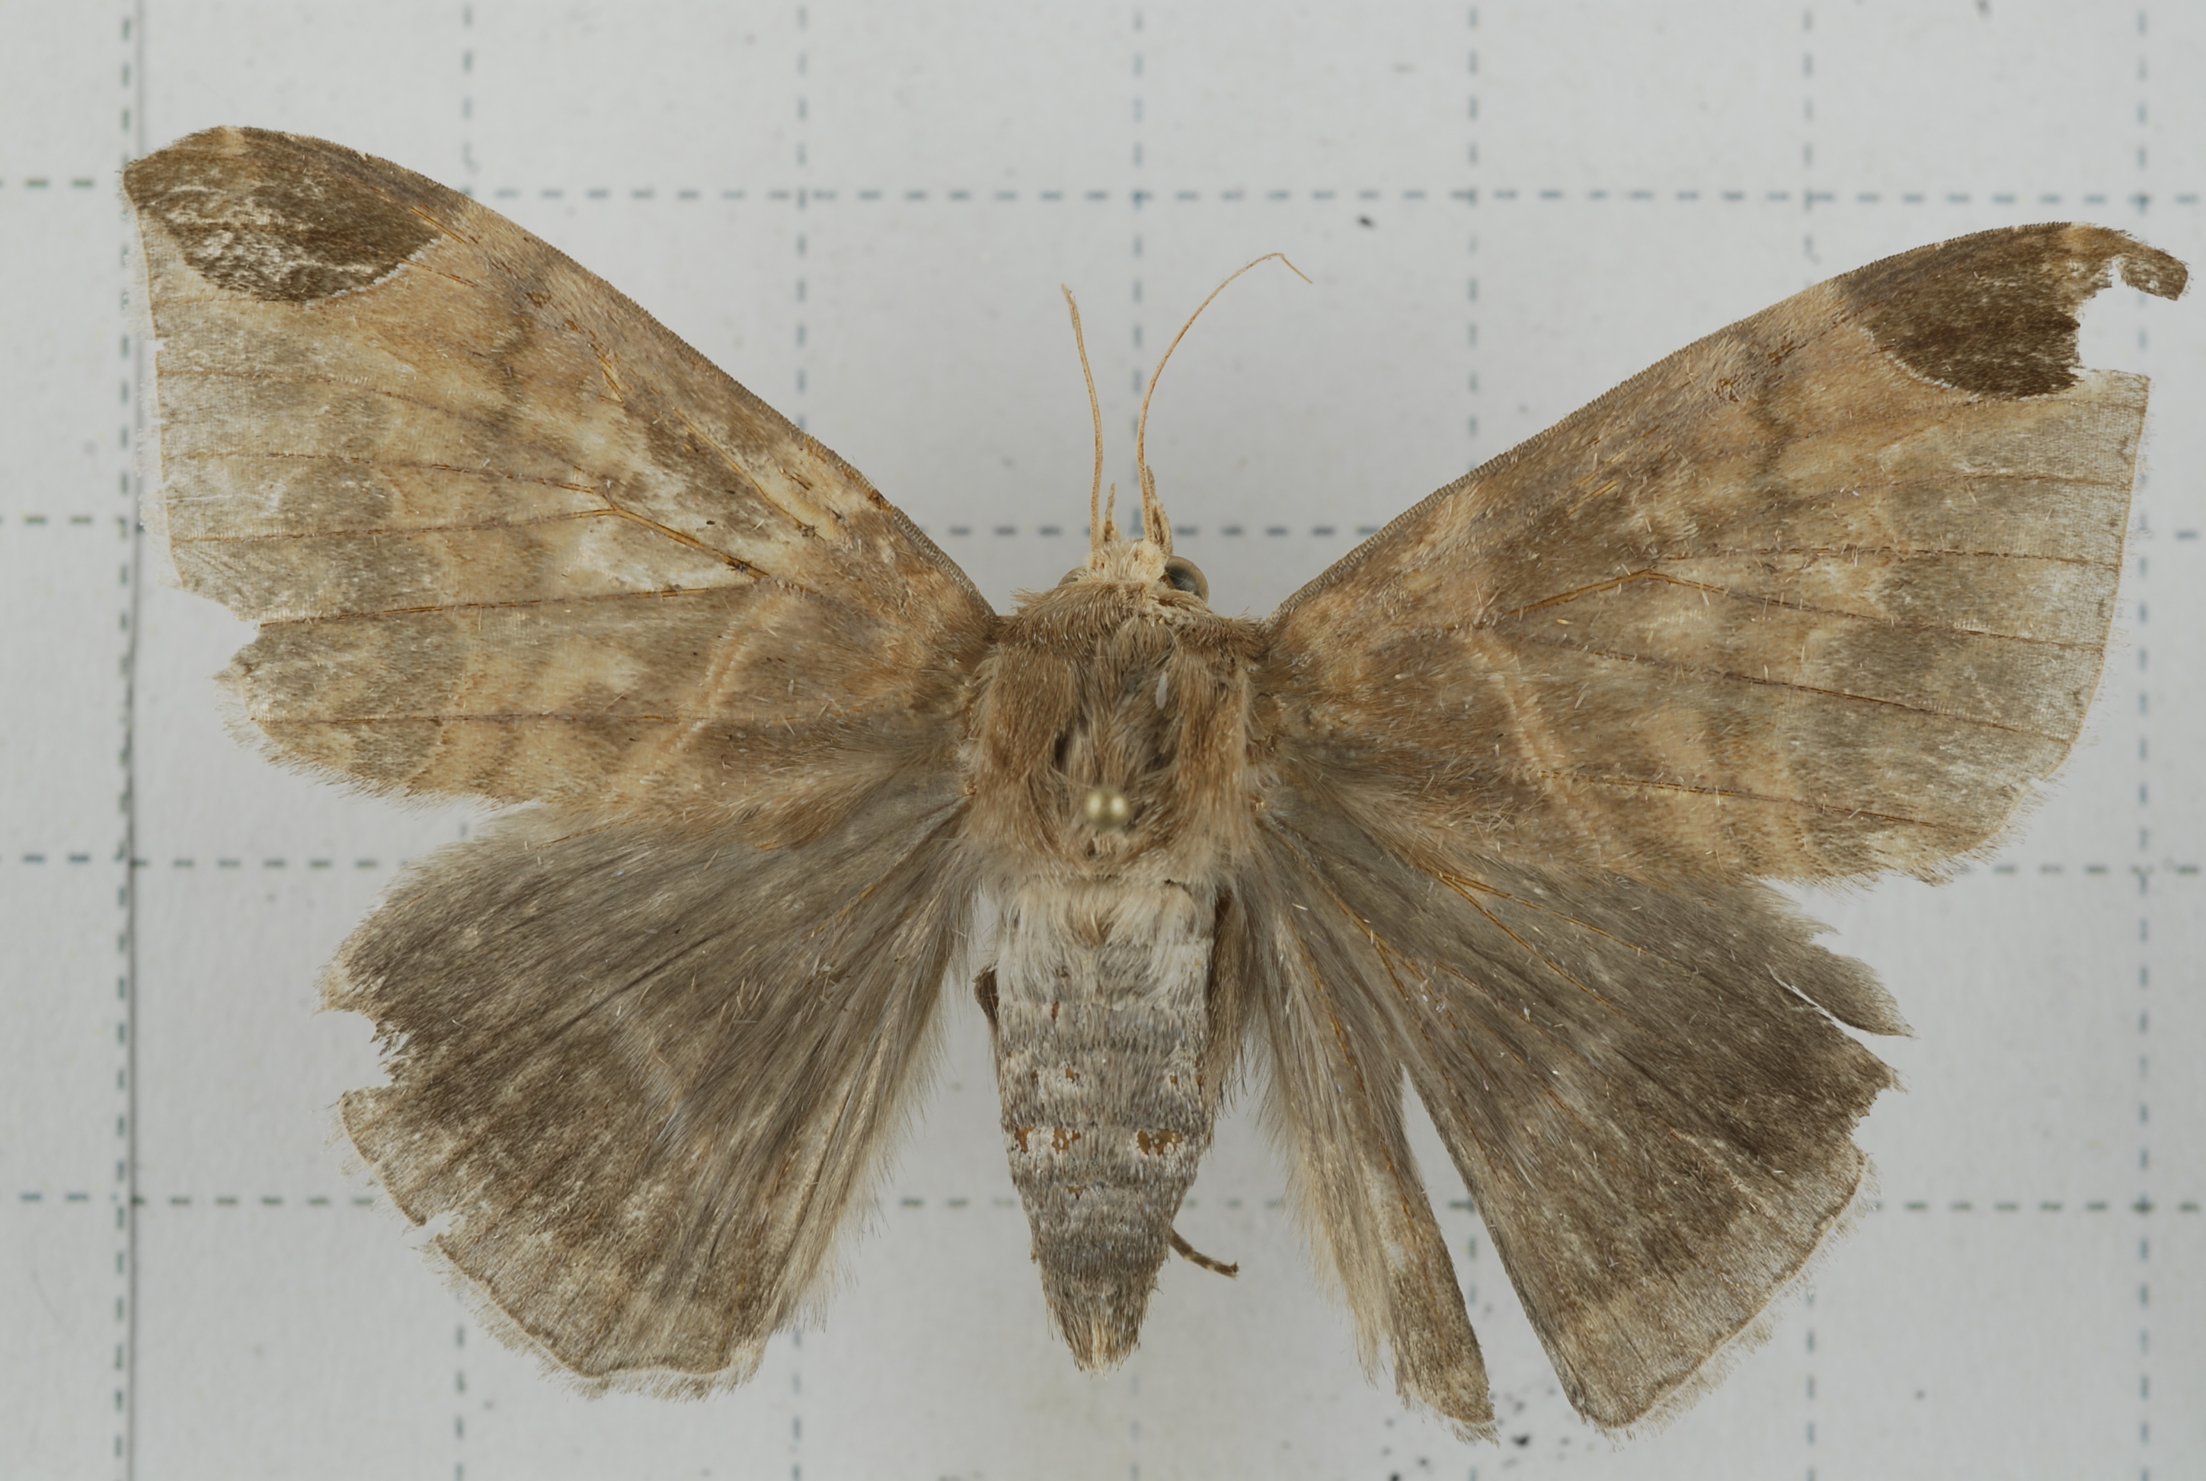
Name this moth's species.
Pindara illibata
